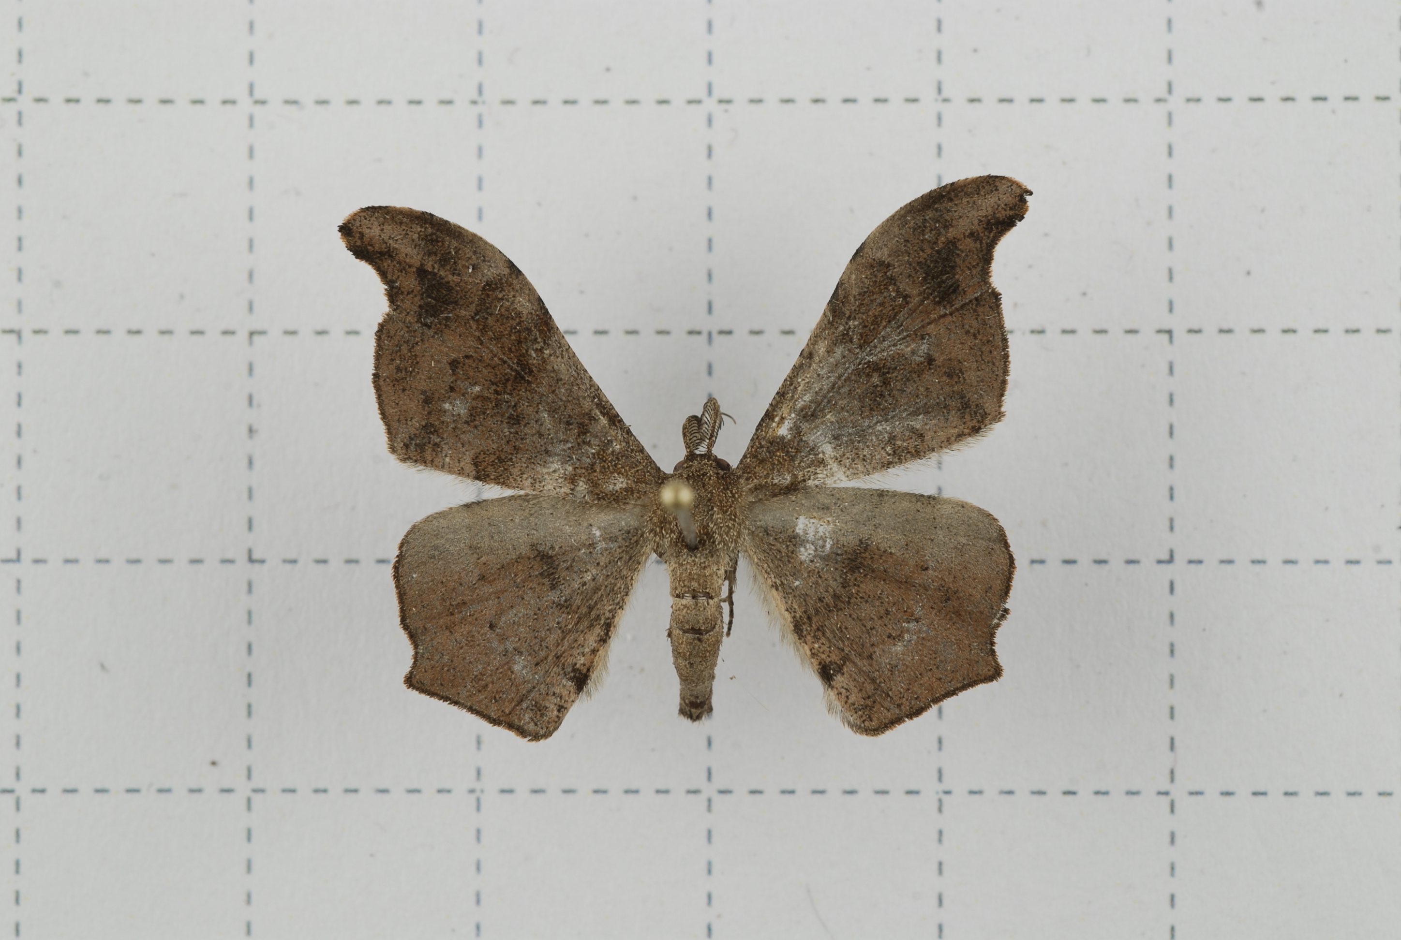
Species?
Hyposidra talaca talaca
